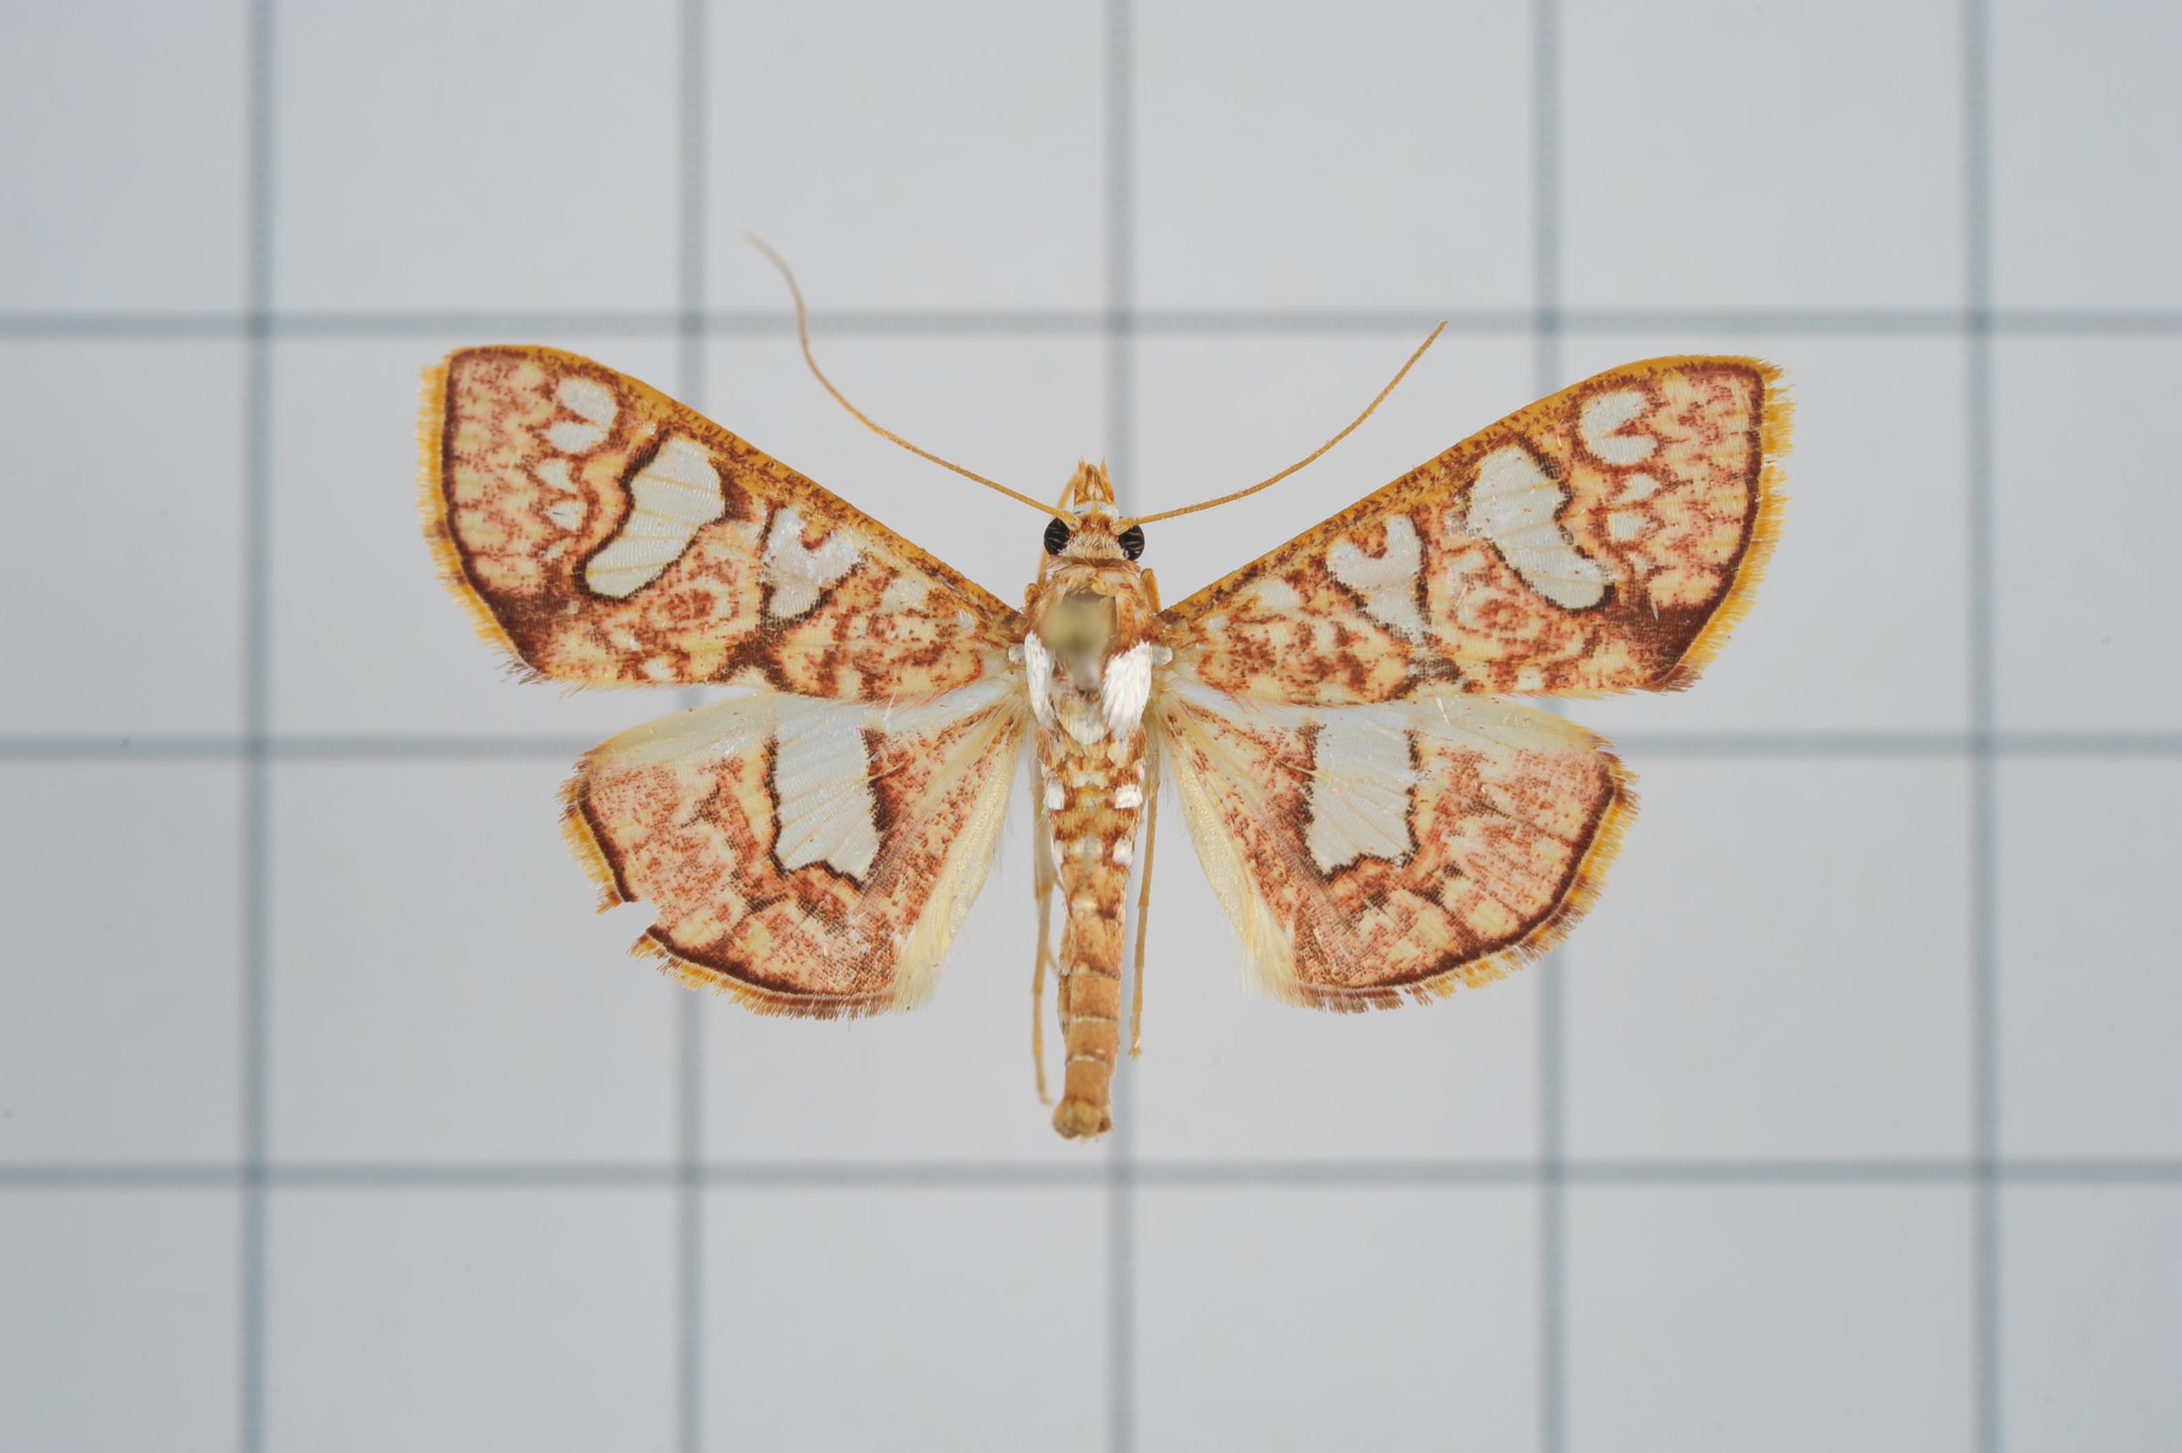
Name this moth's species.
Glyphodes canthusalis
